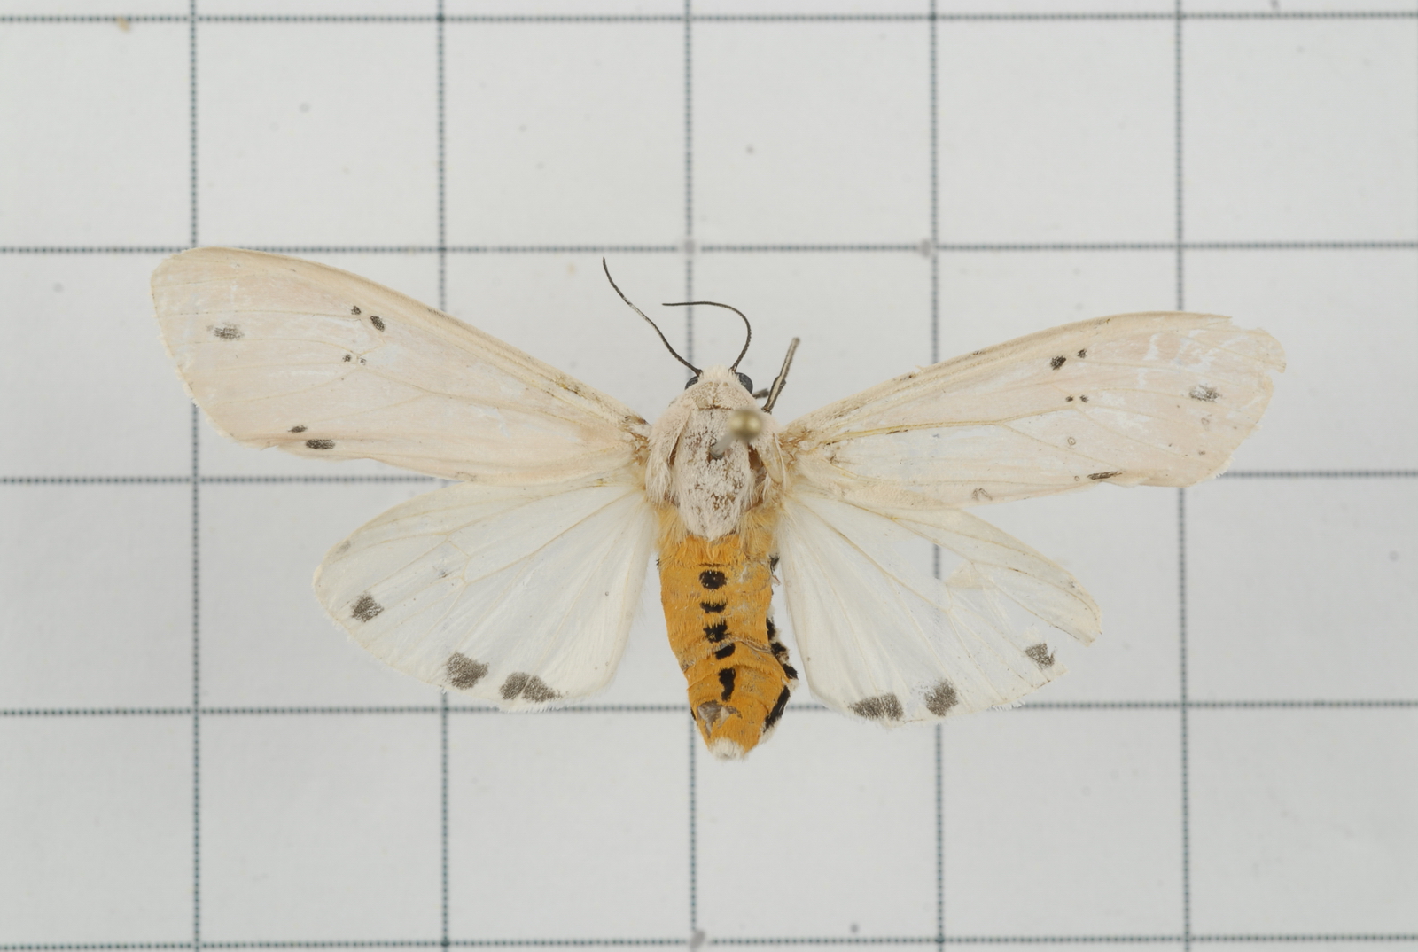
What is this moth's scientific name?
Creatonotos transiens koni
